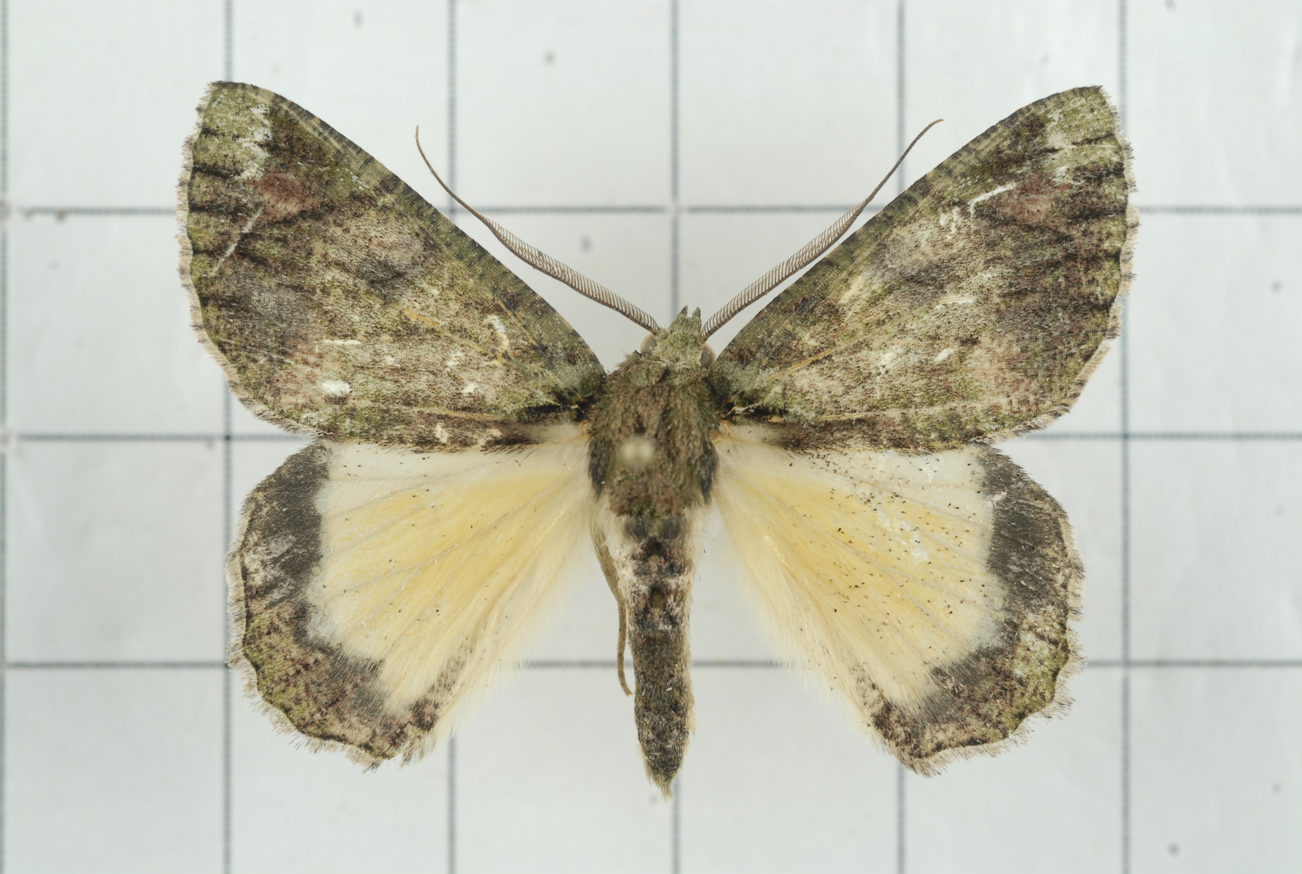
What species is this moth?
Dindica wilemani
